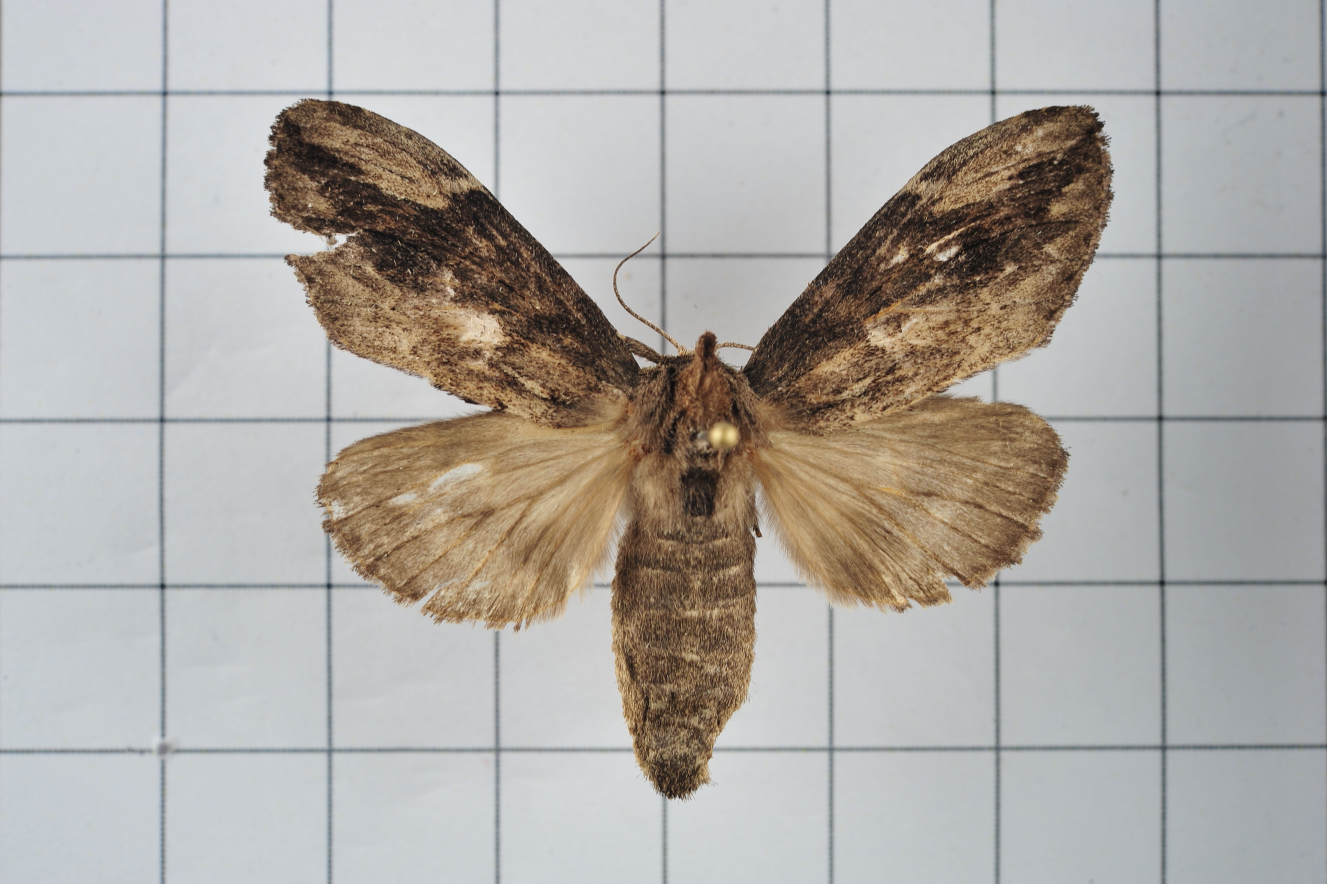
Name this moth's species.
Allodontoides tenebrosa
